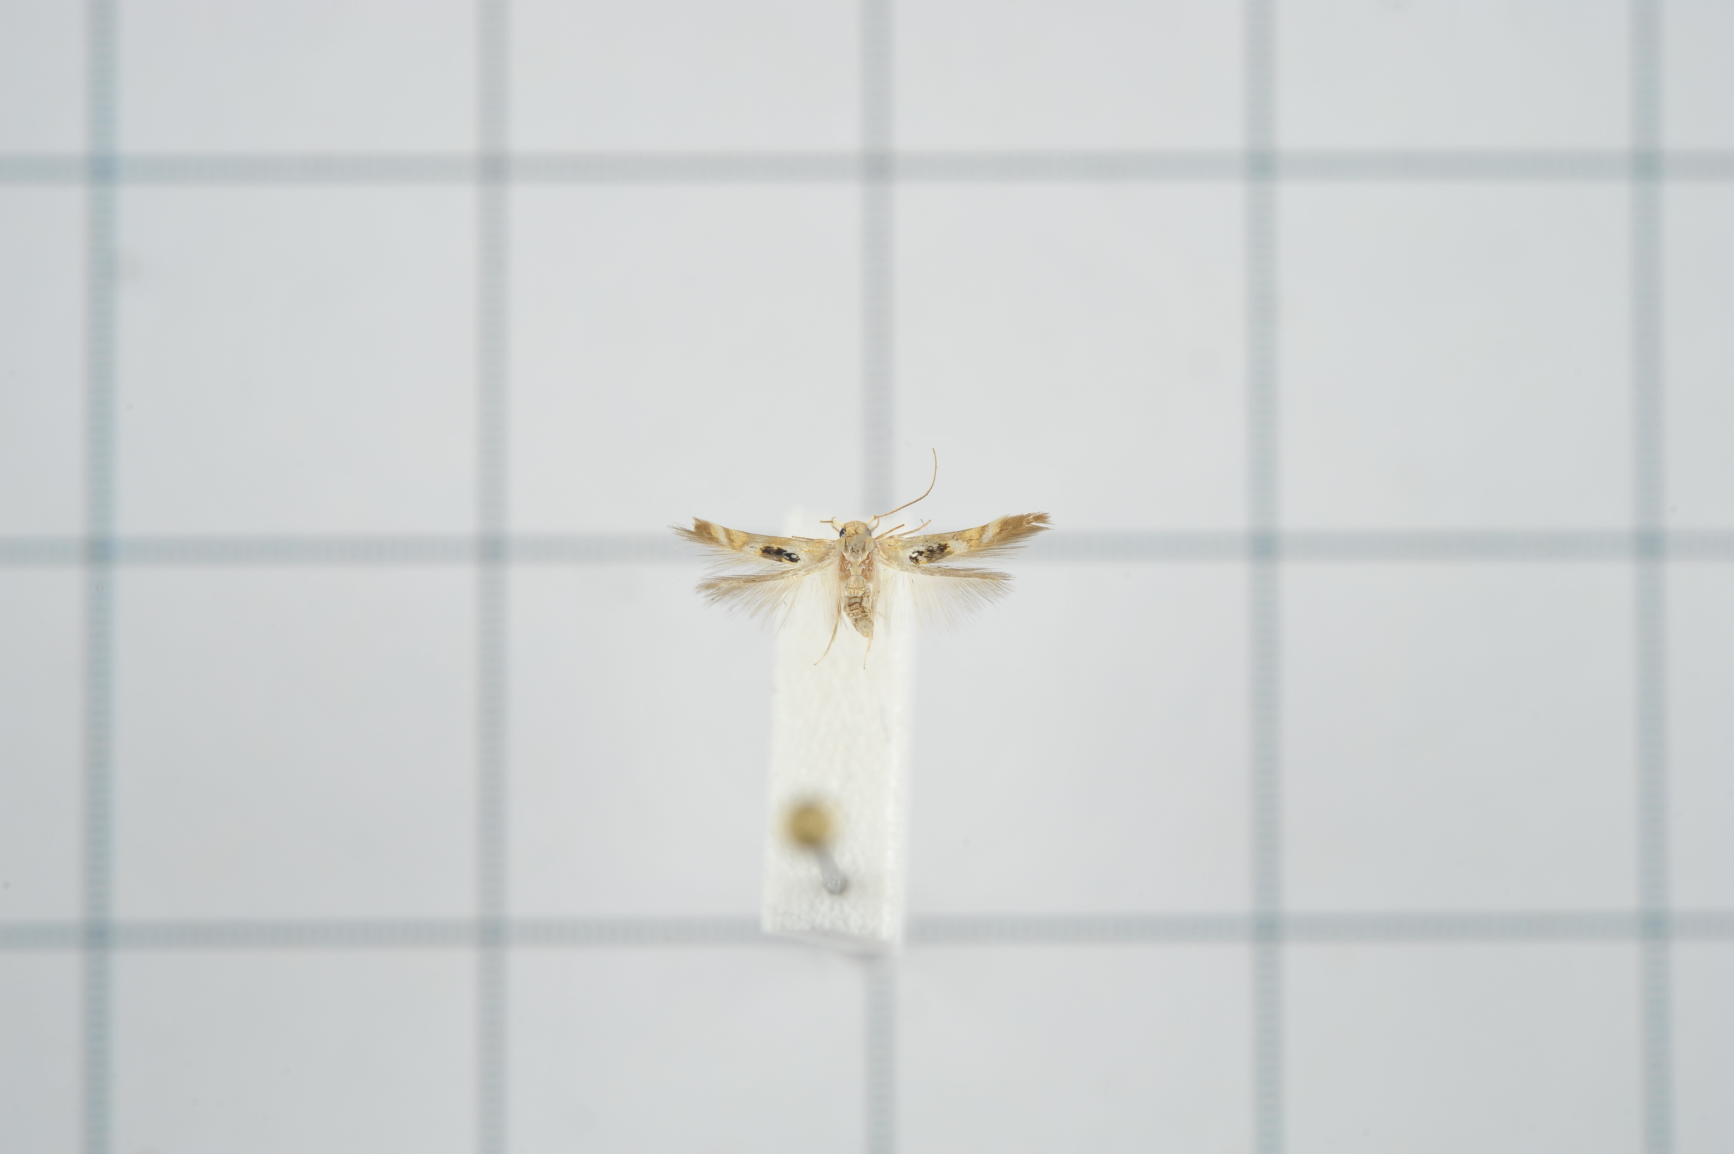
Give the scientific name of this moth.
Hieromantis arcuata
